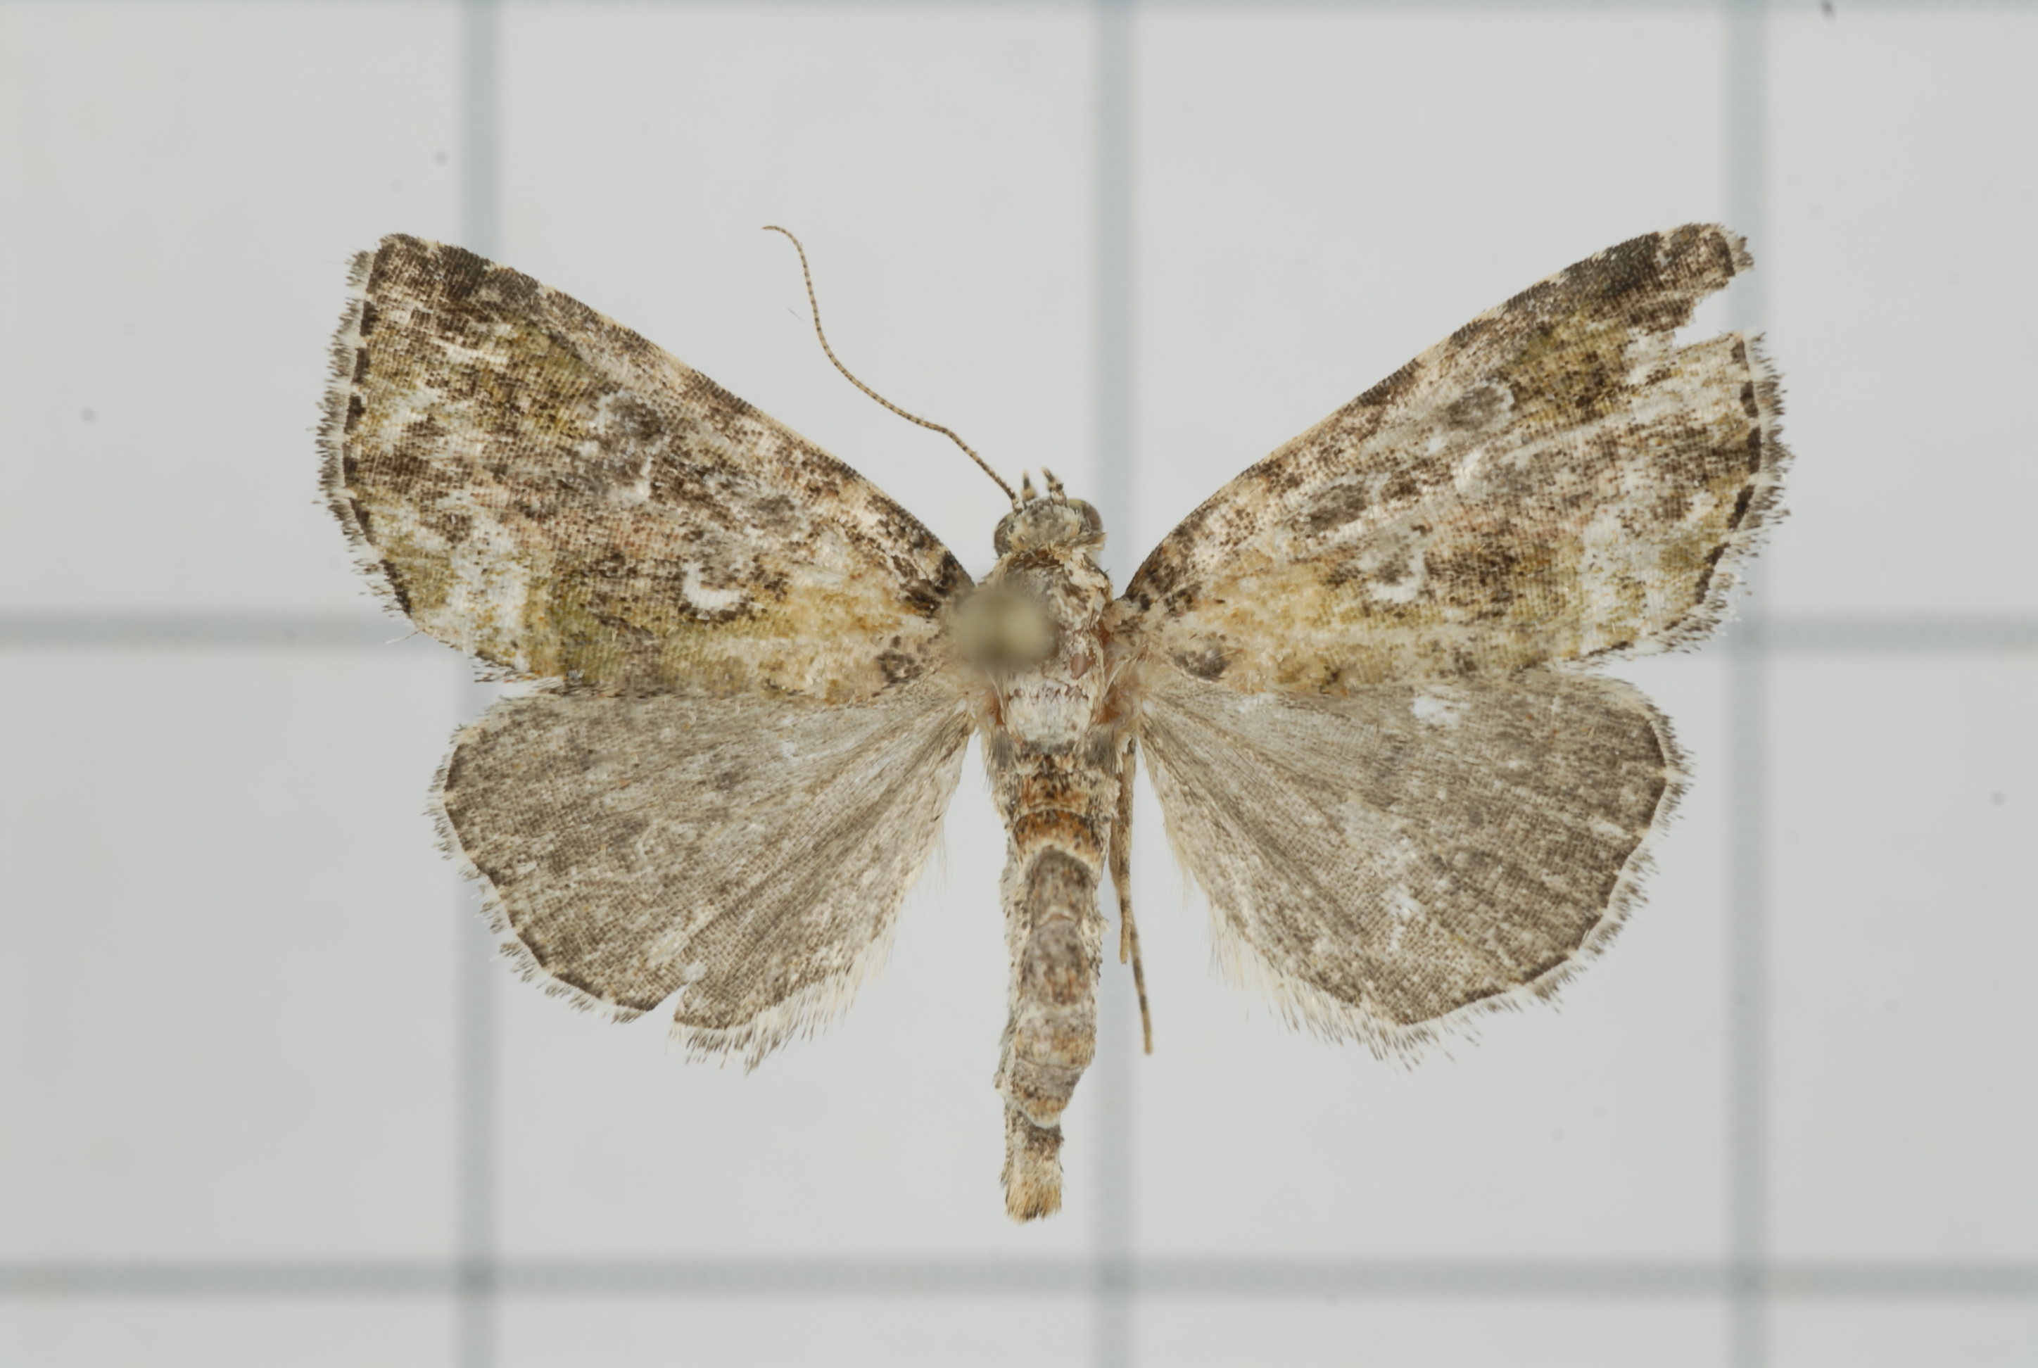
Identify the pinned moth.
Koyaga virescens
